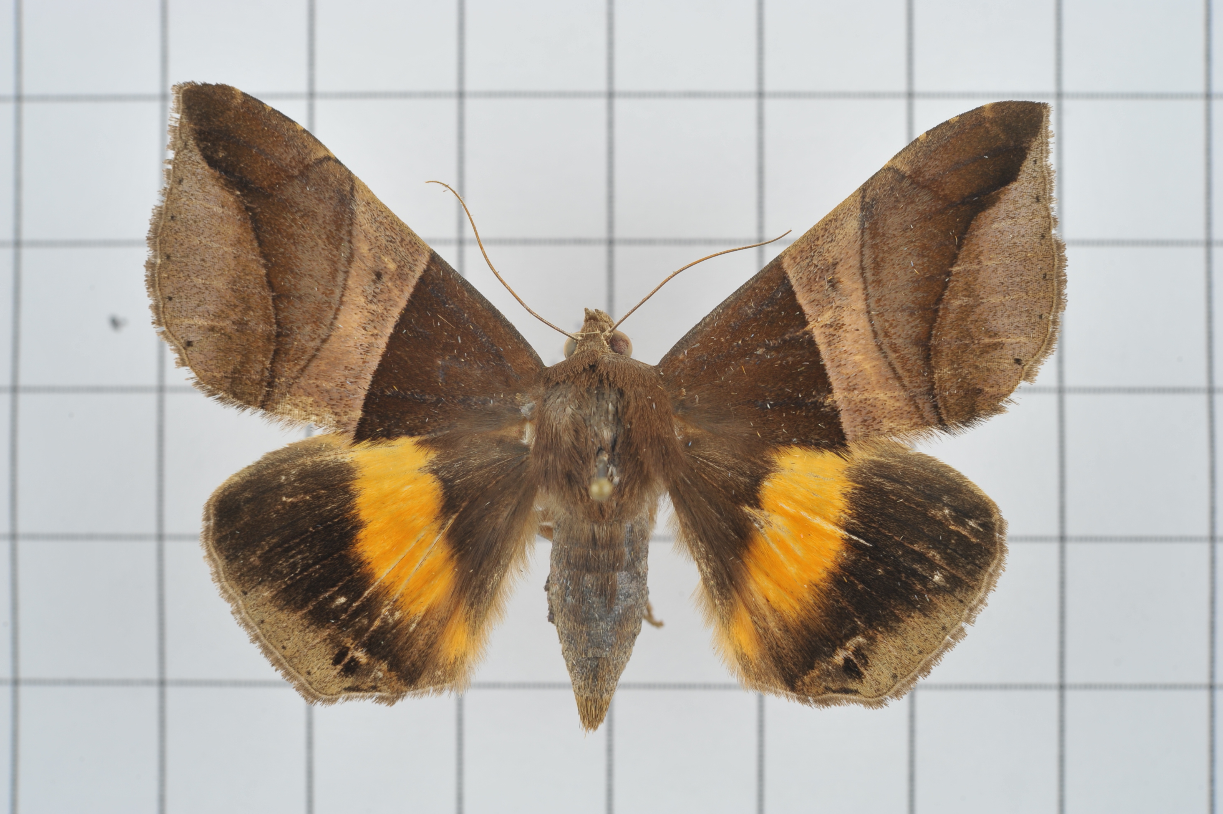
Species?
Bastilla fulvotaenia
